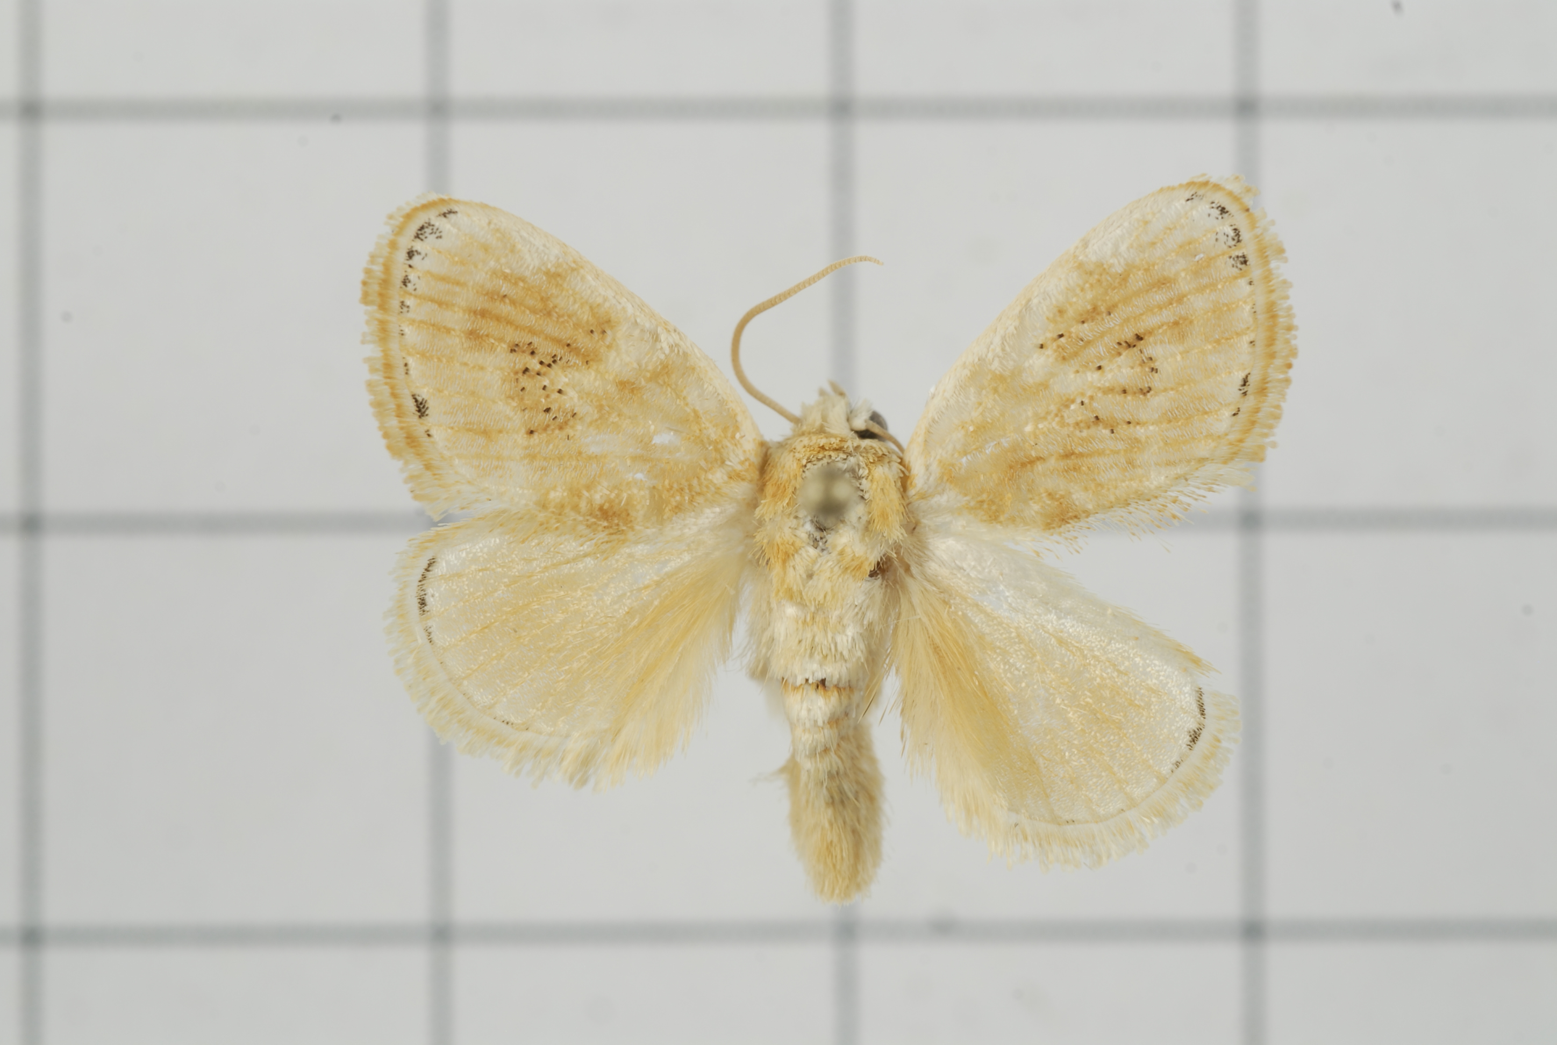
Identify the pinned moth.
Quasinarosa fulgens
